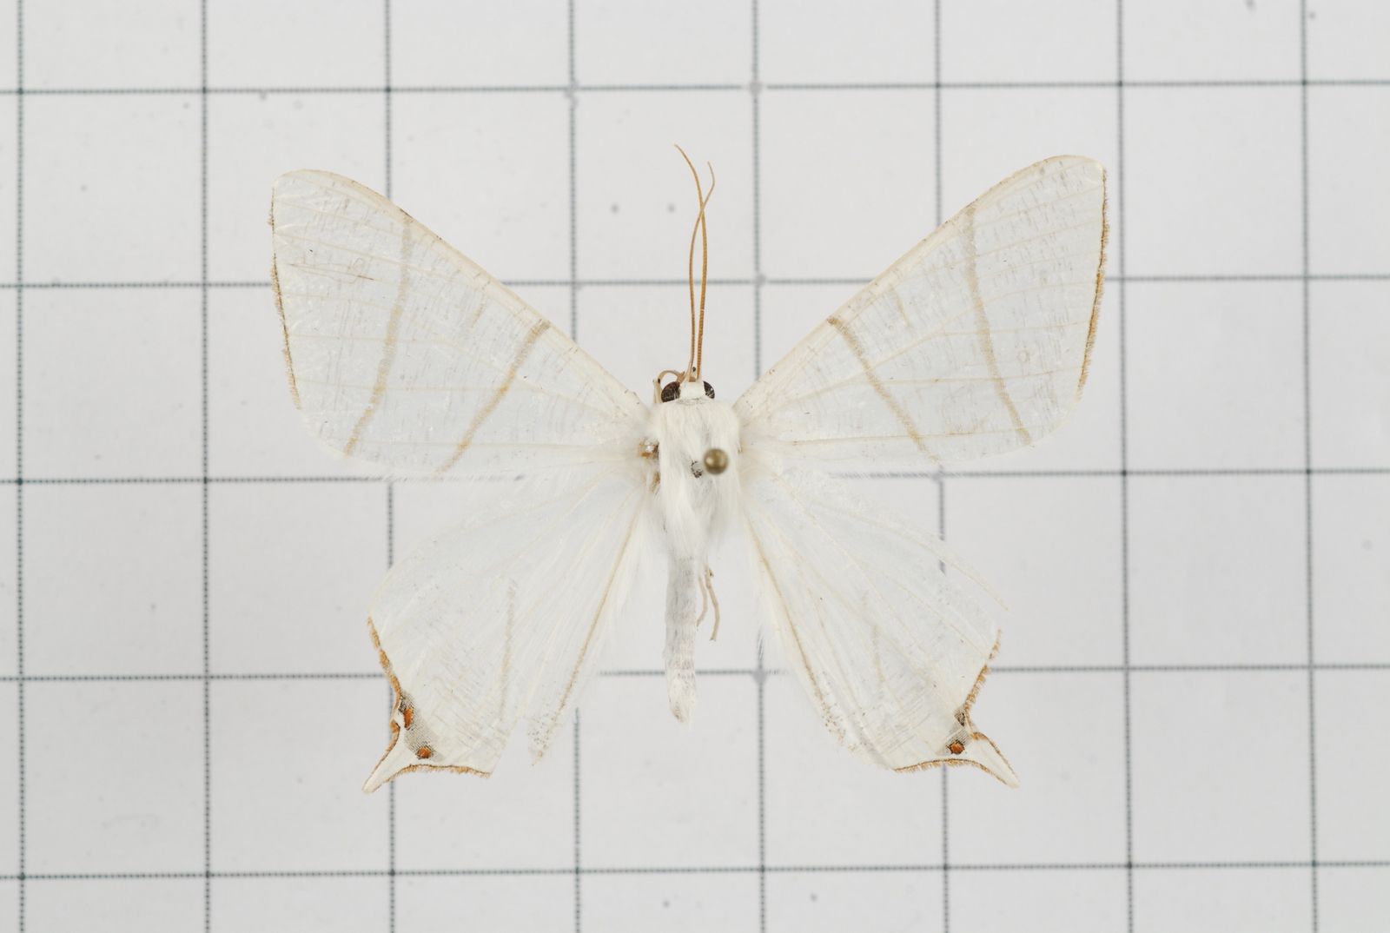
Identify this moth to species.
Ourapteryx changi
